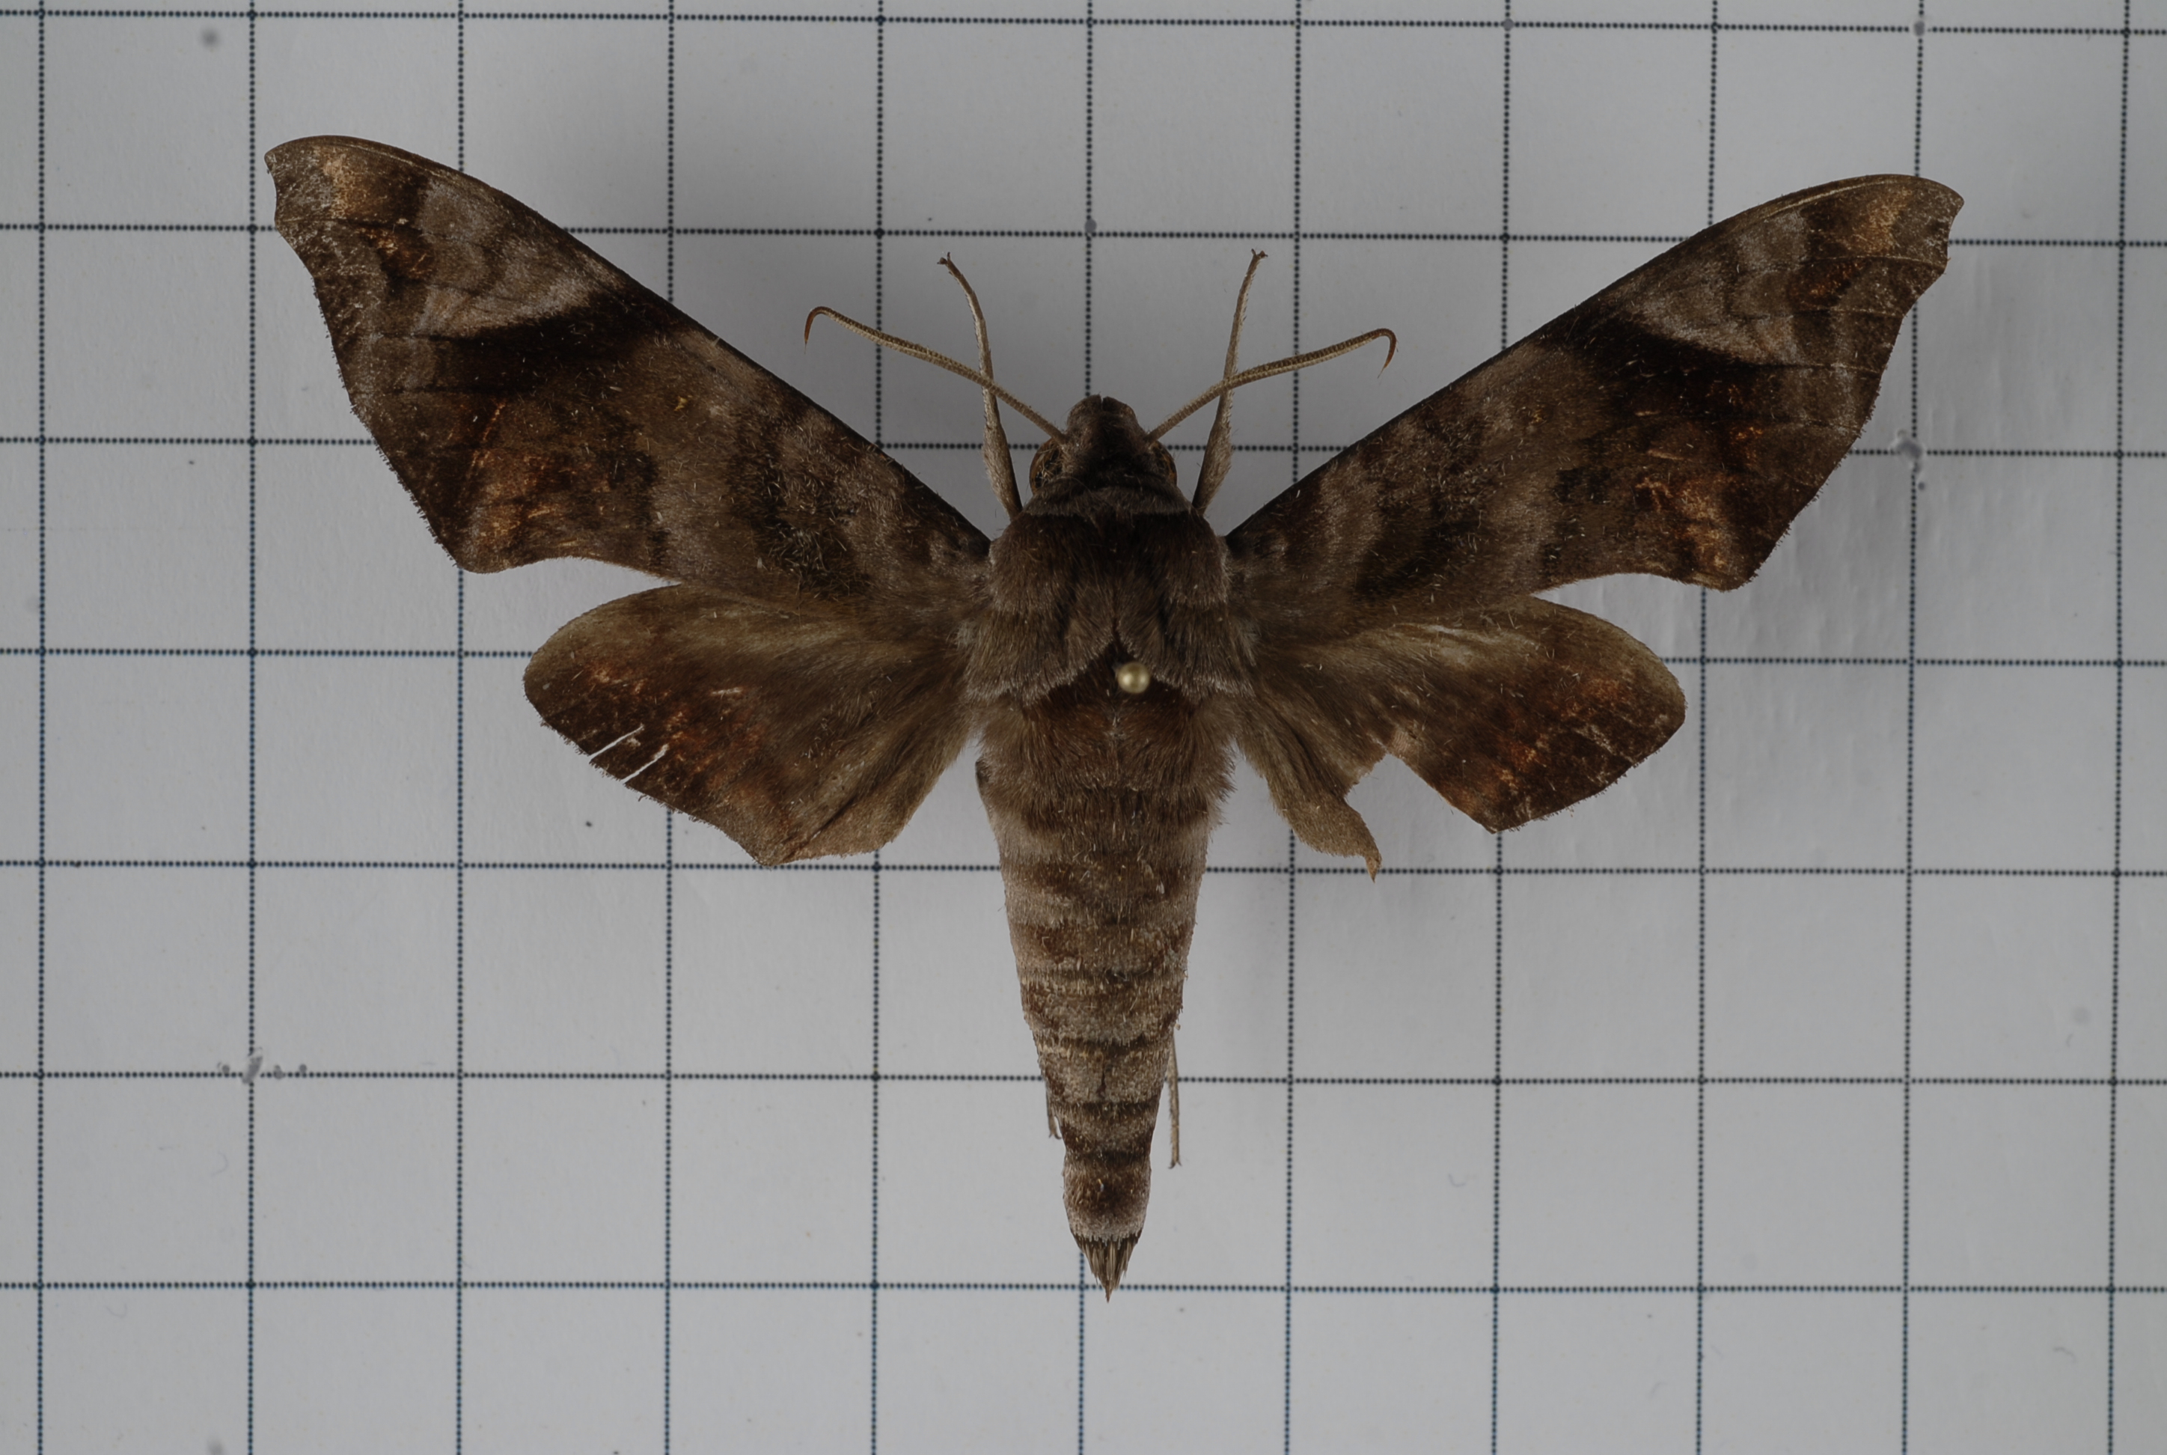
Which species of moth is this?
Acosmeryx castanea
